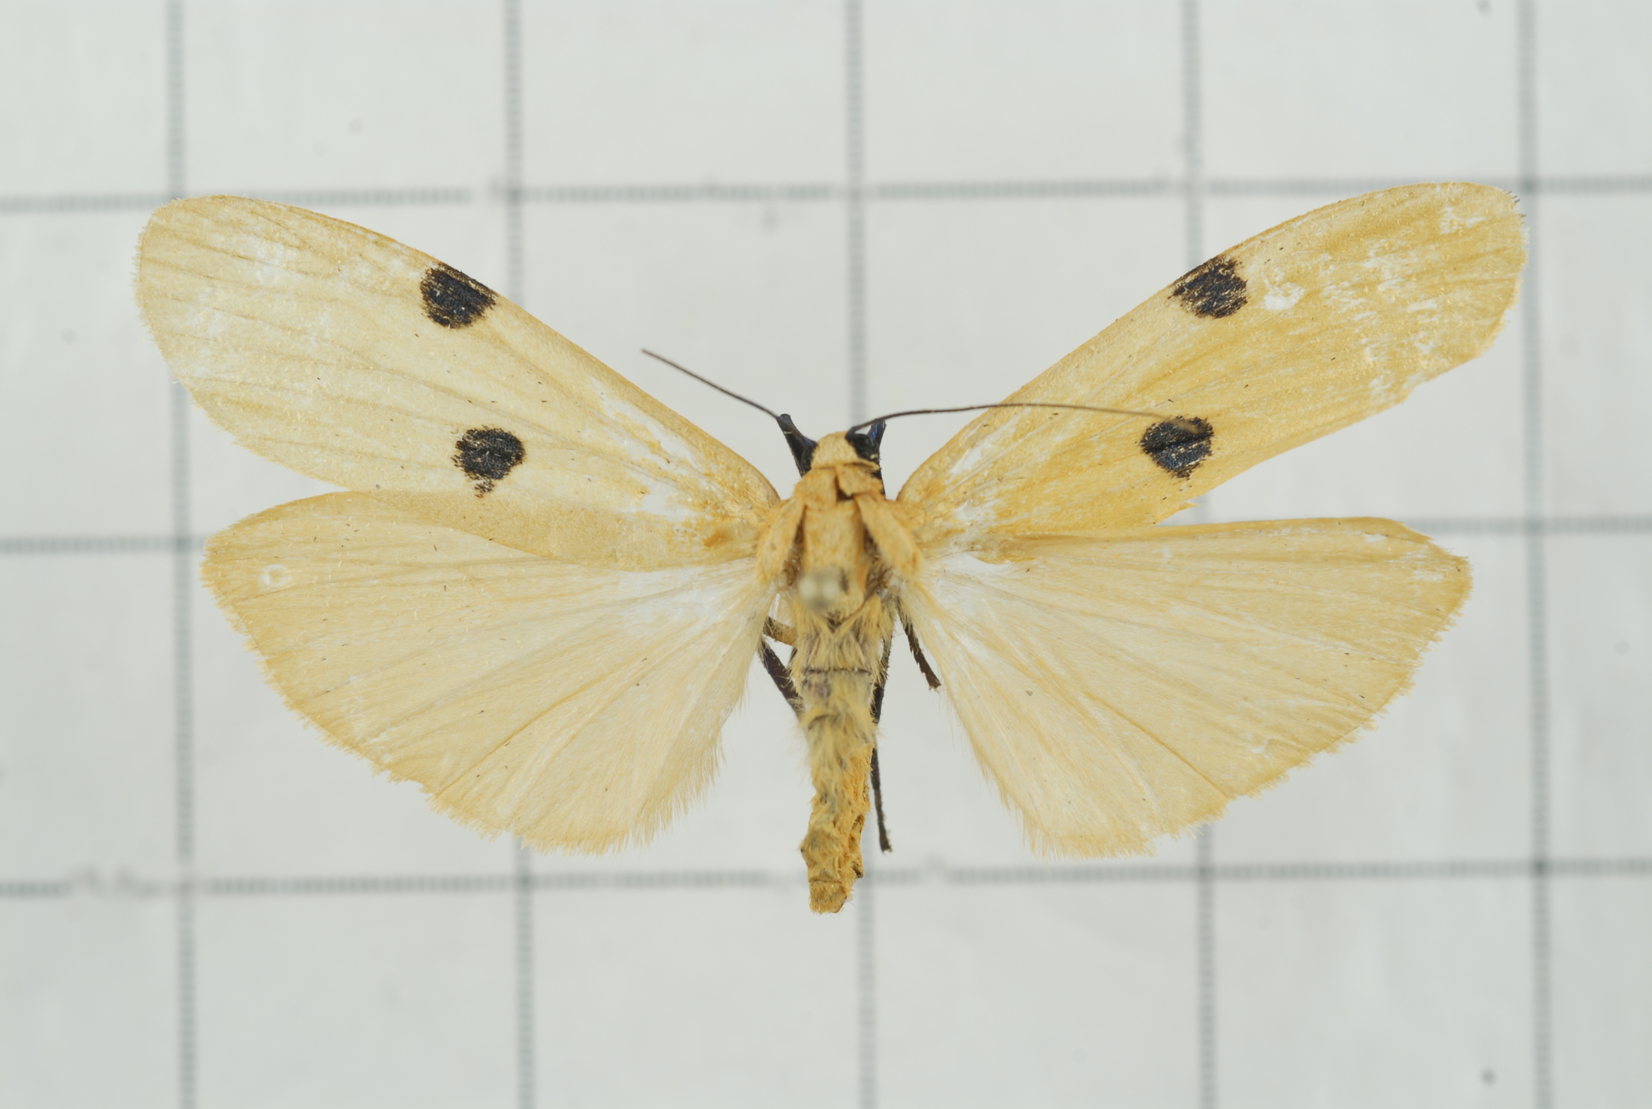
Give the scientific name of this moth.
Conilepia nigricosta paiwan
